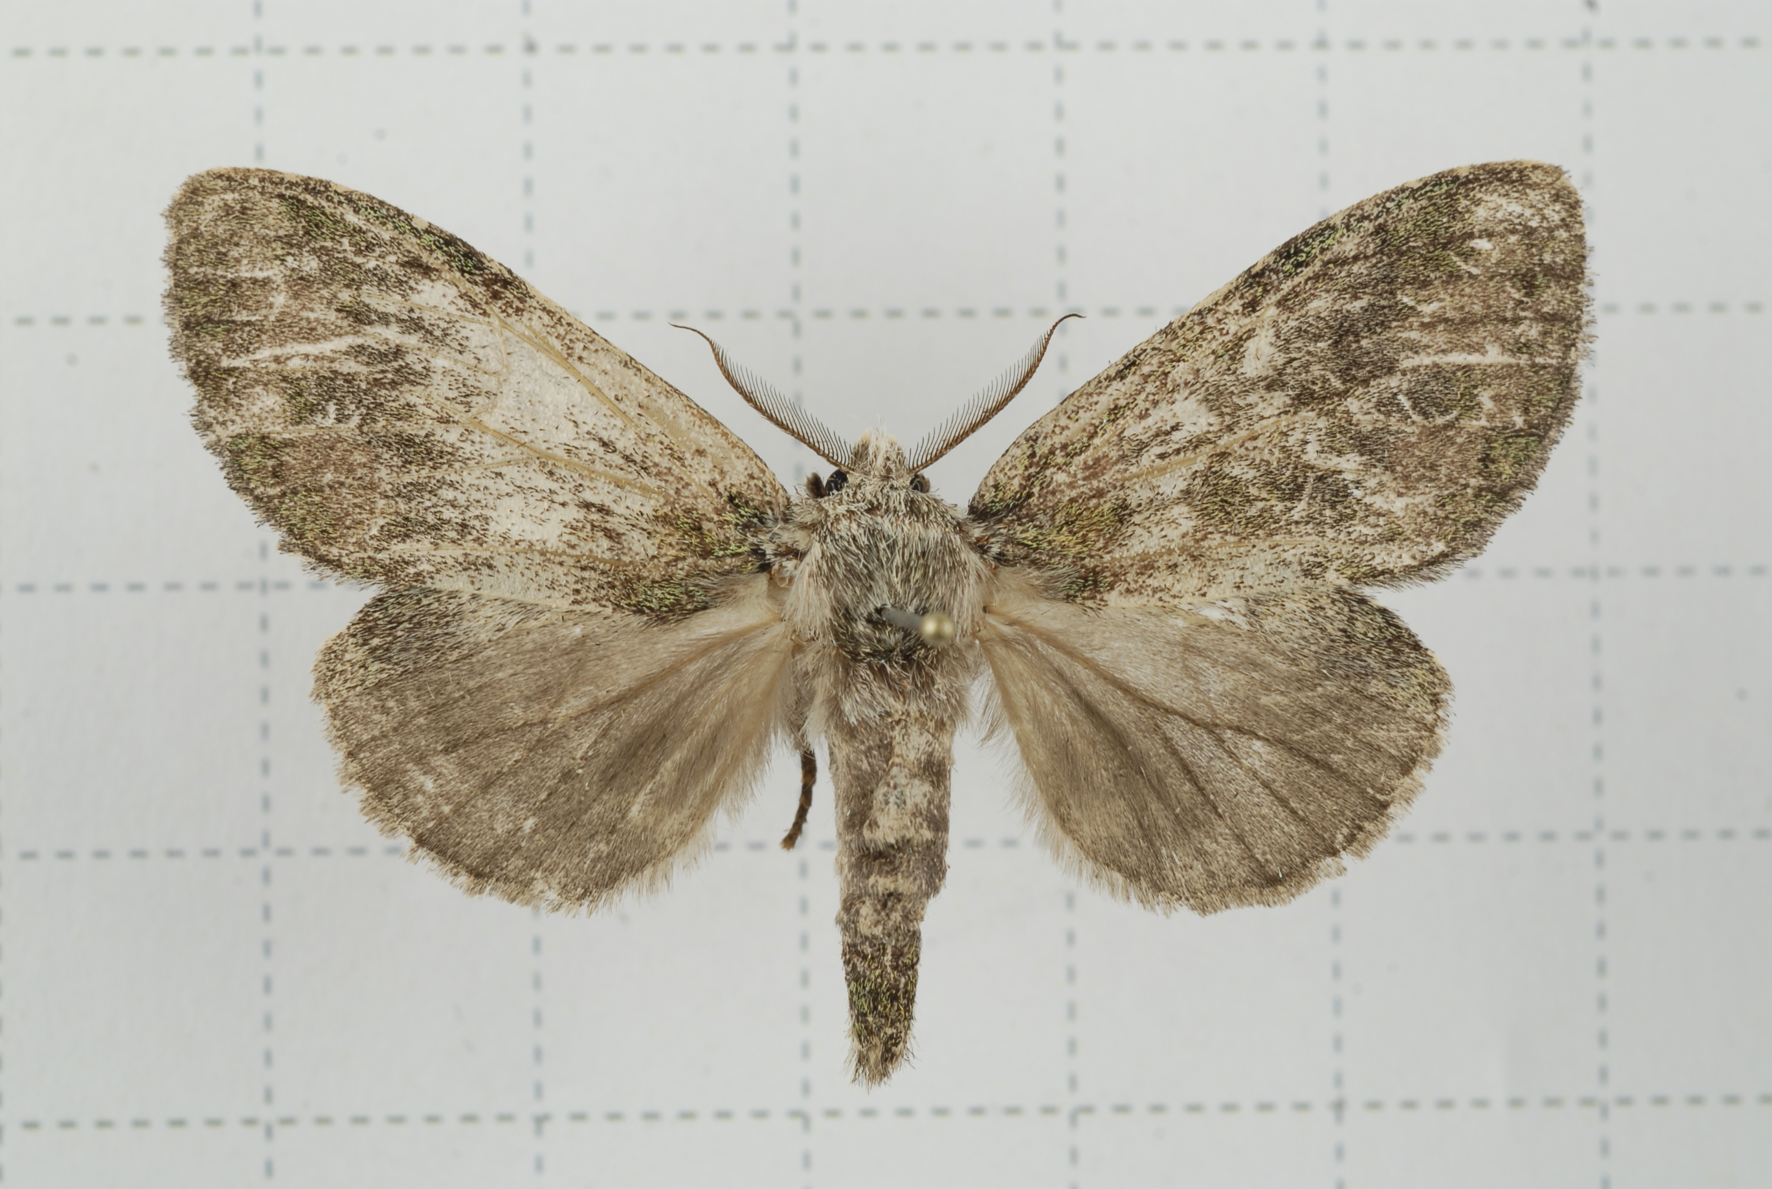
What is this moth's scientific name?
Syntypistis viridipicta
